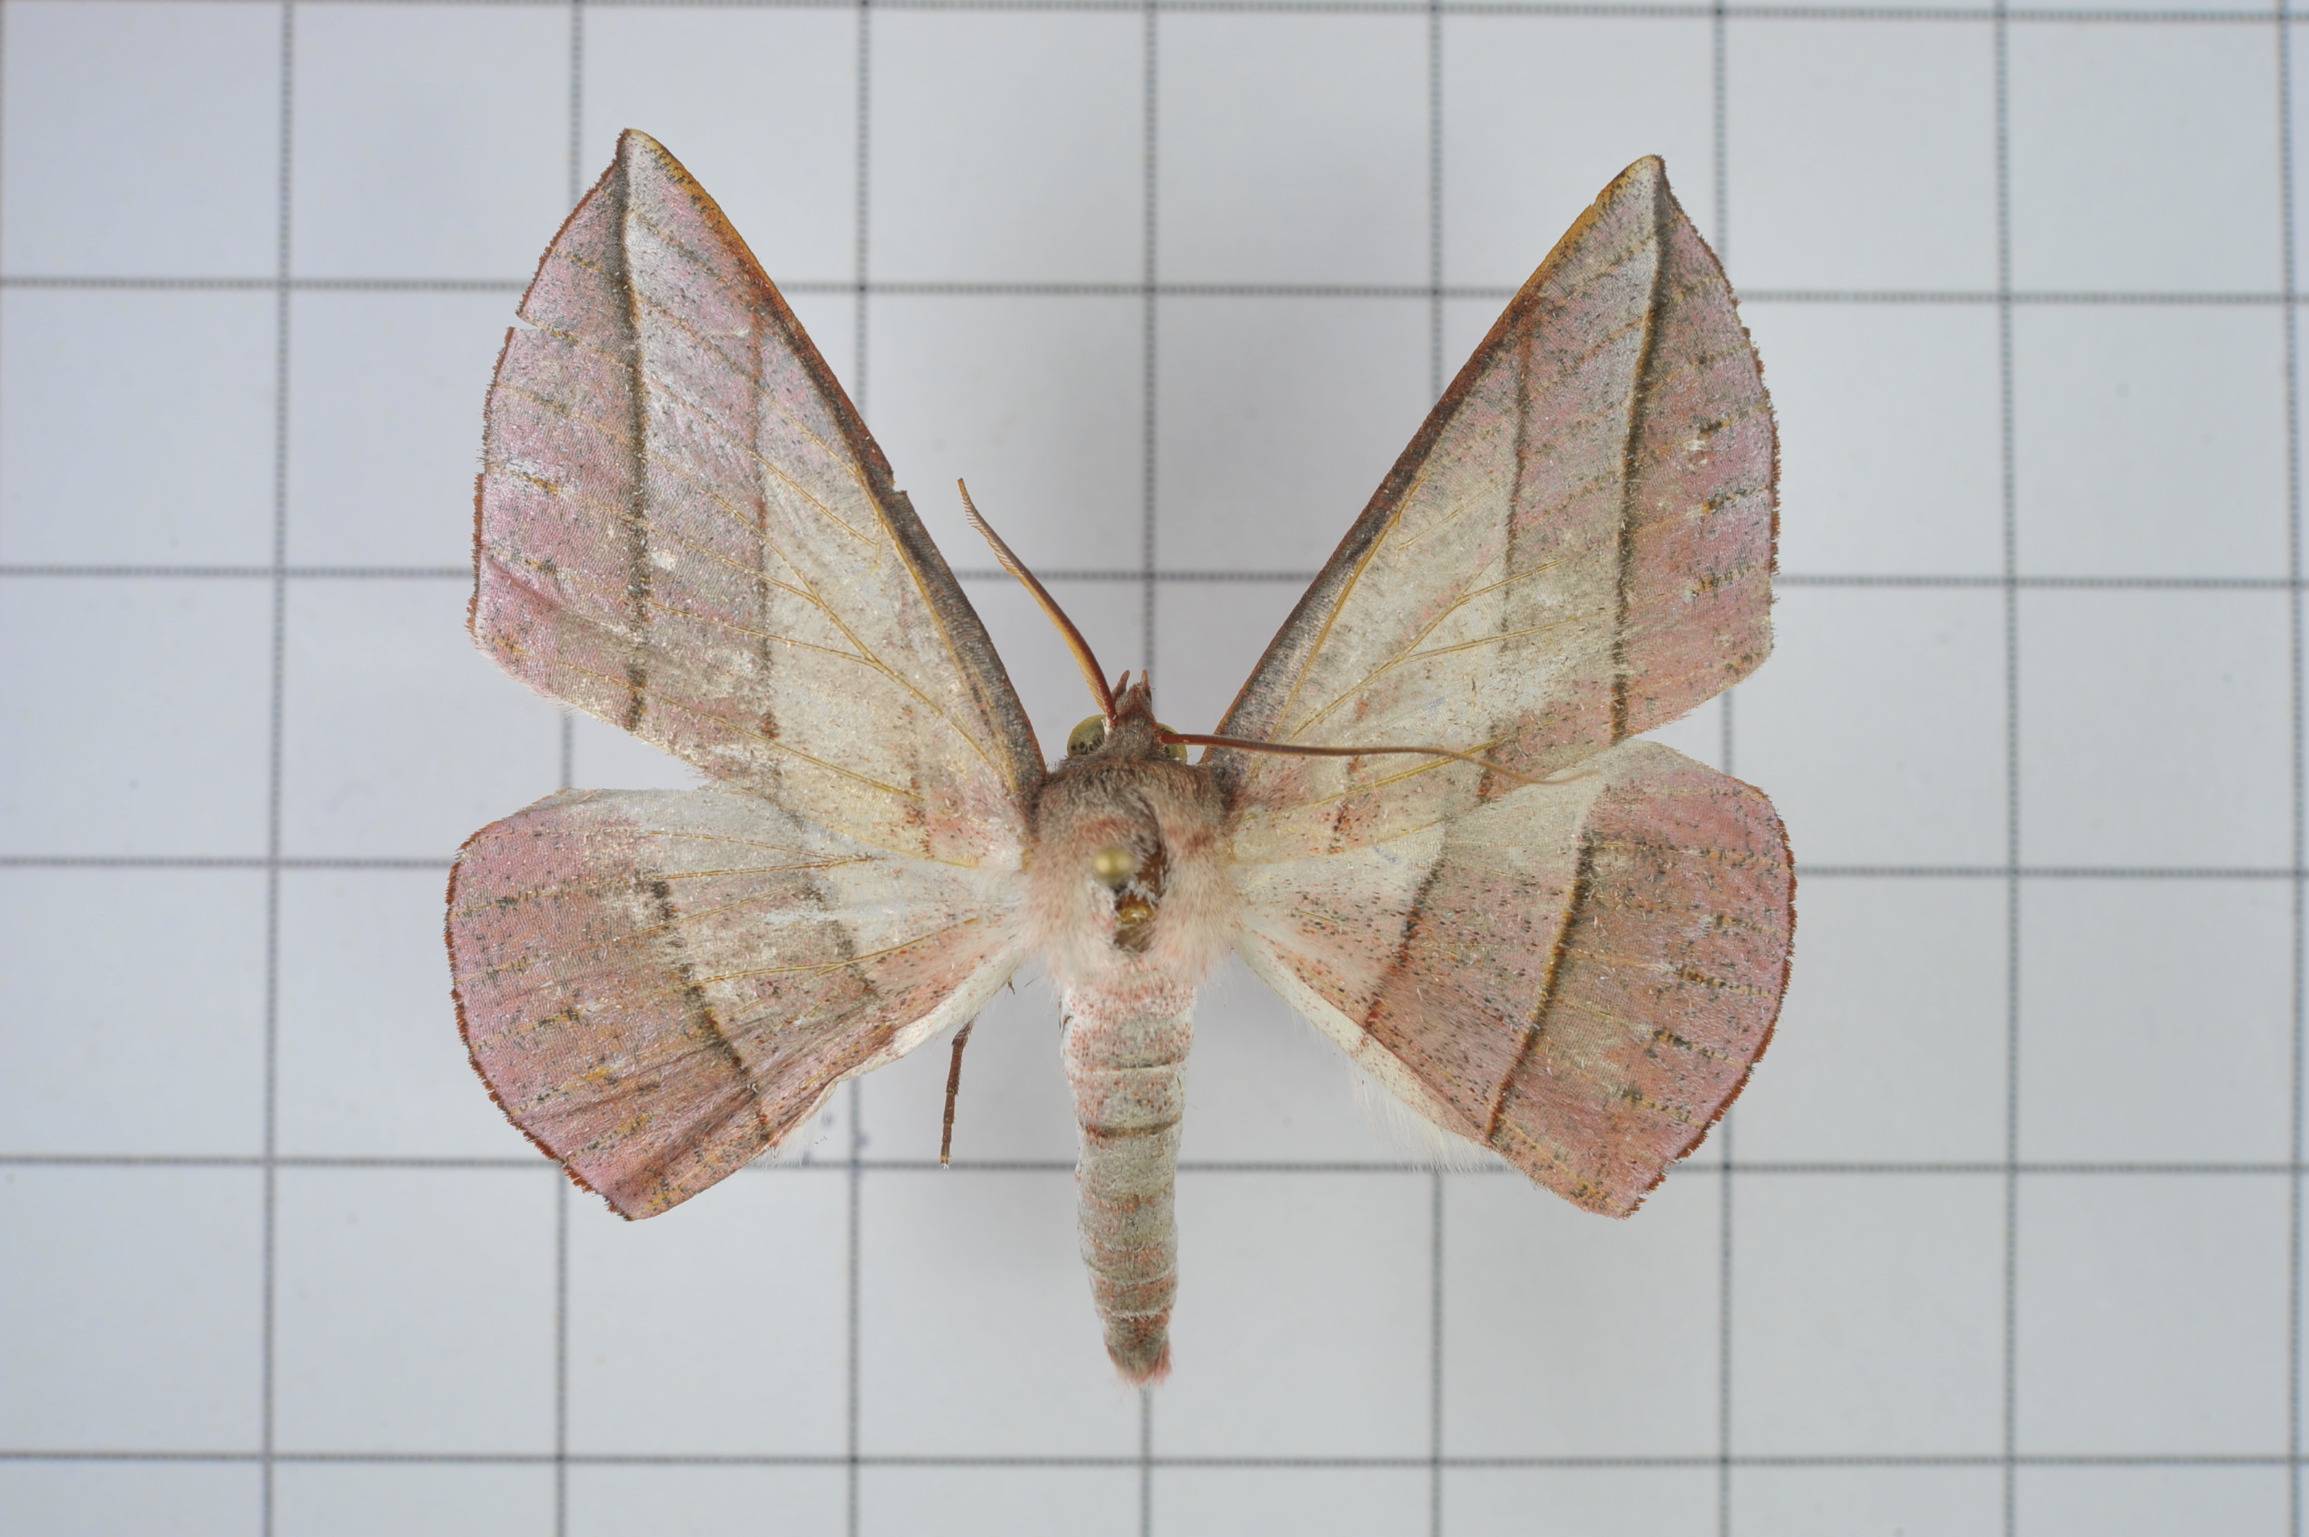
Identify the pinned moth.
Sarcinodes yeni
